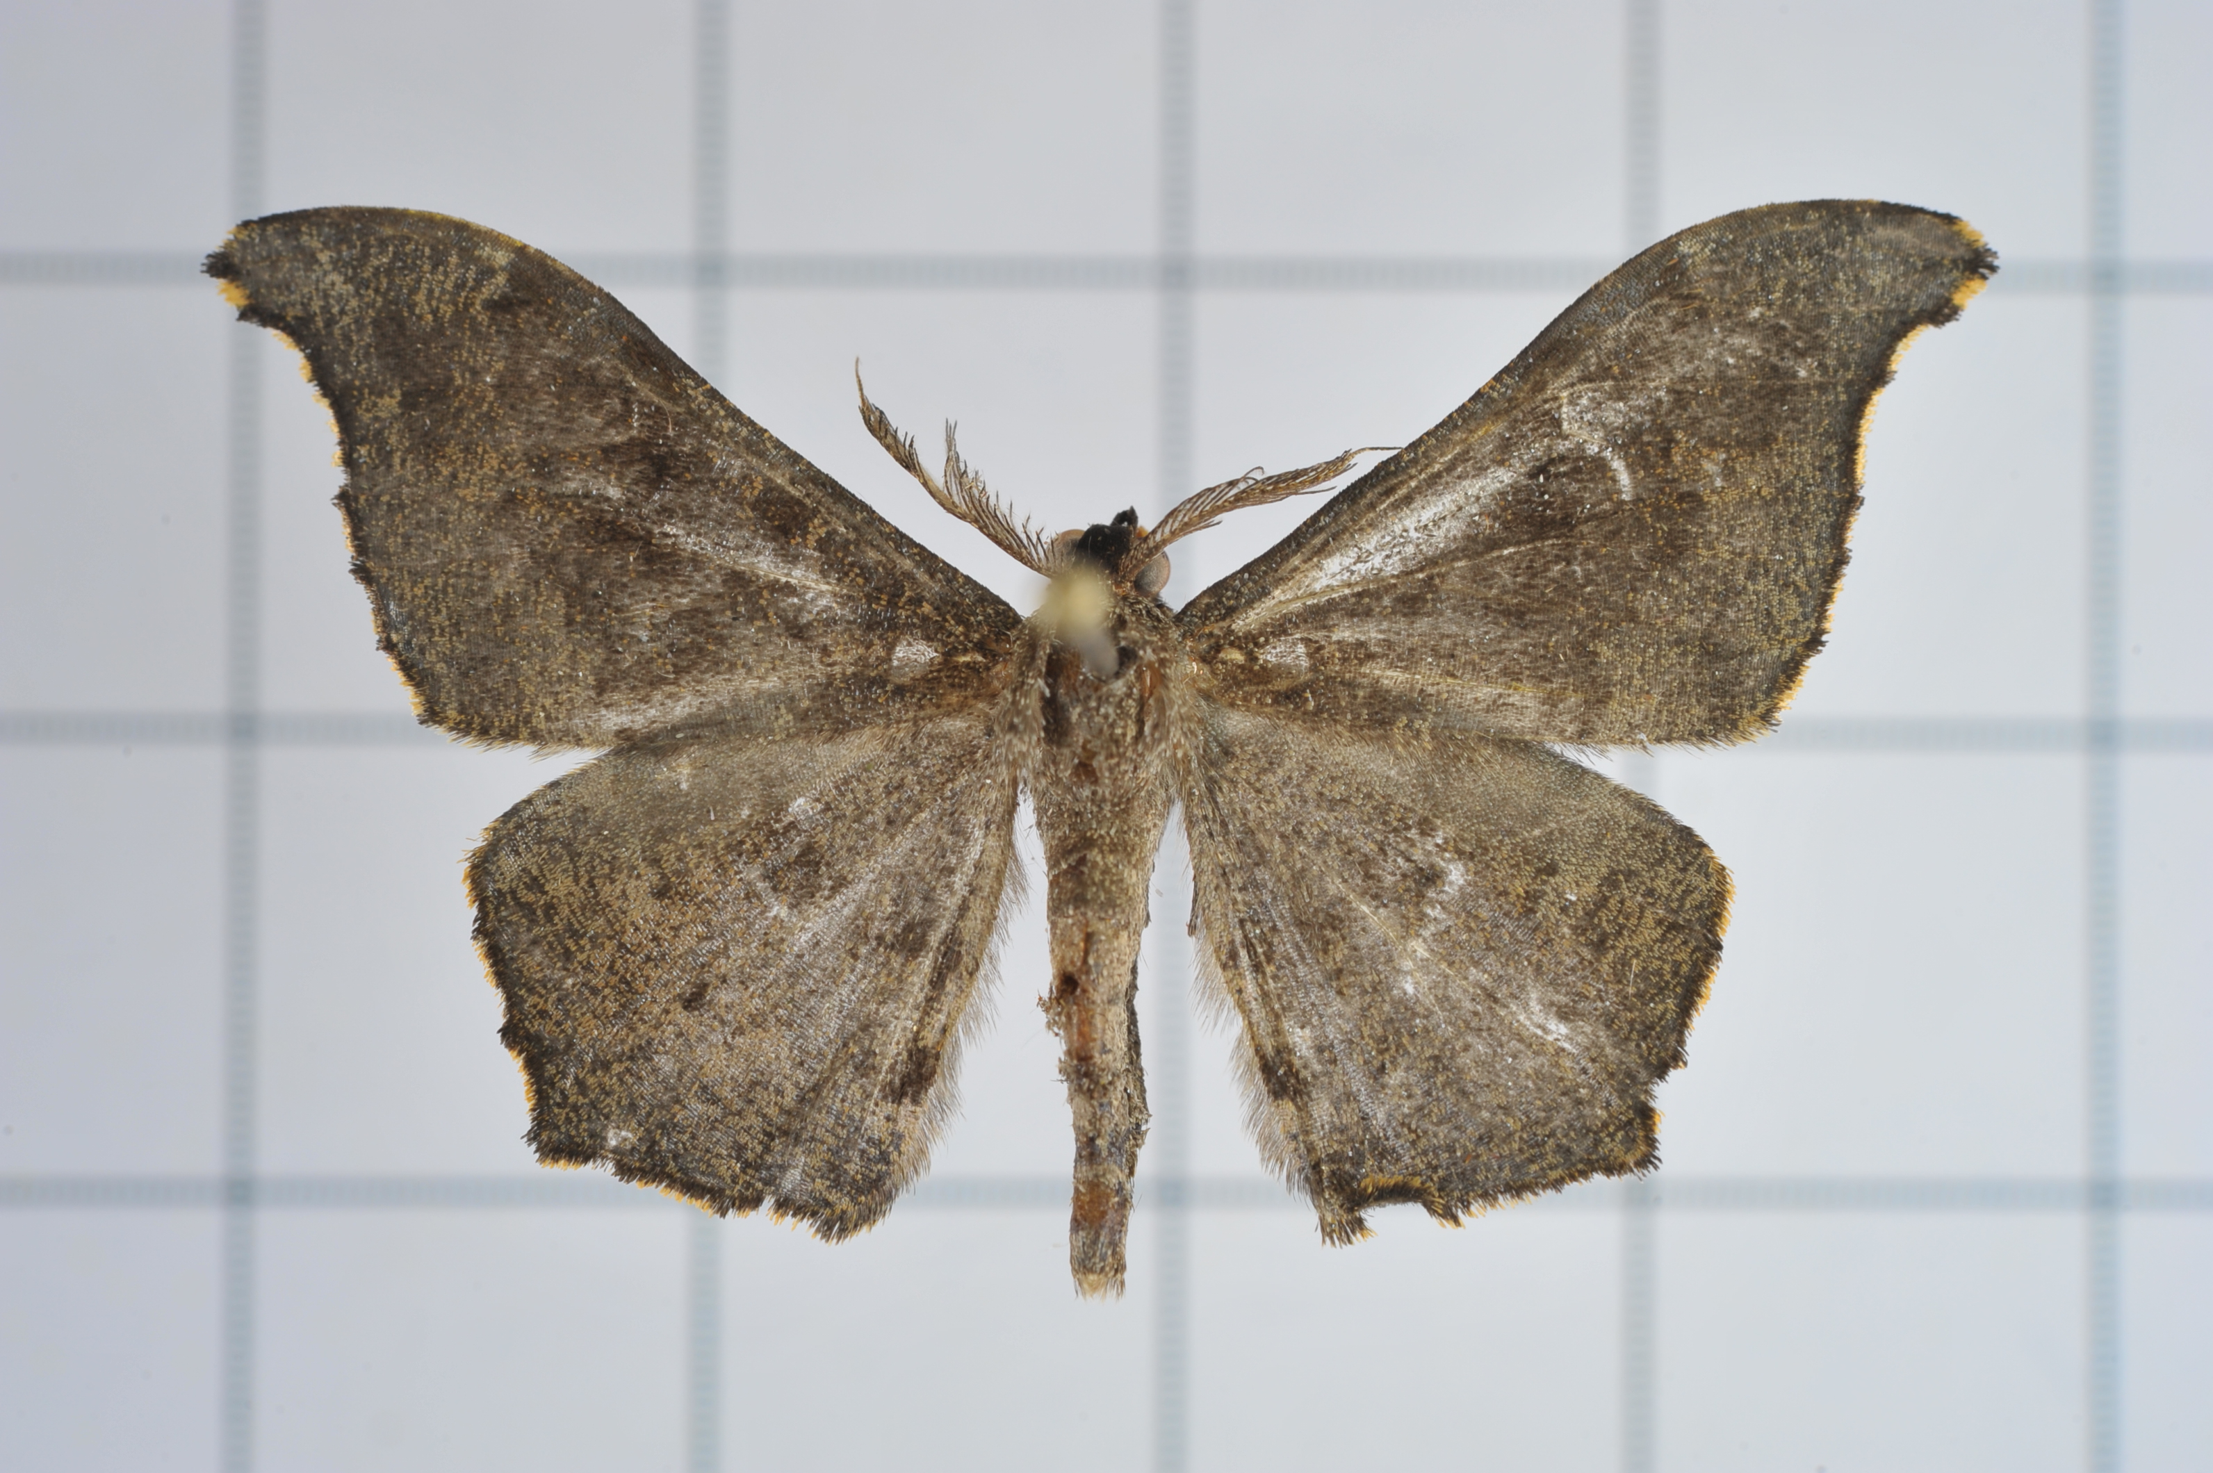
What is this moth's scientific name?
Hyposidra talaca talaca
